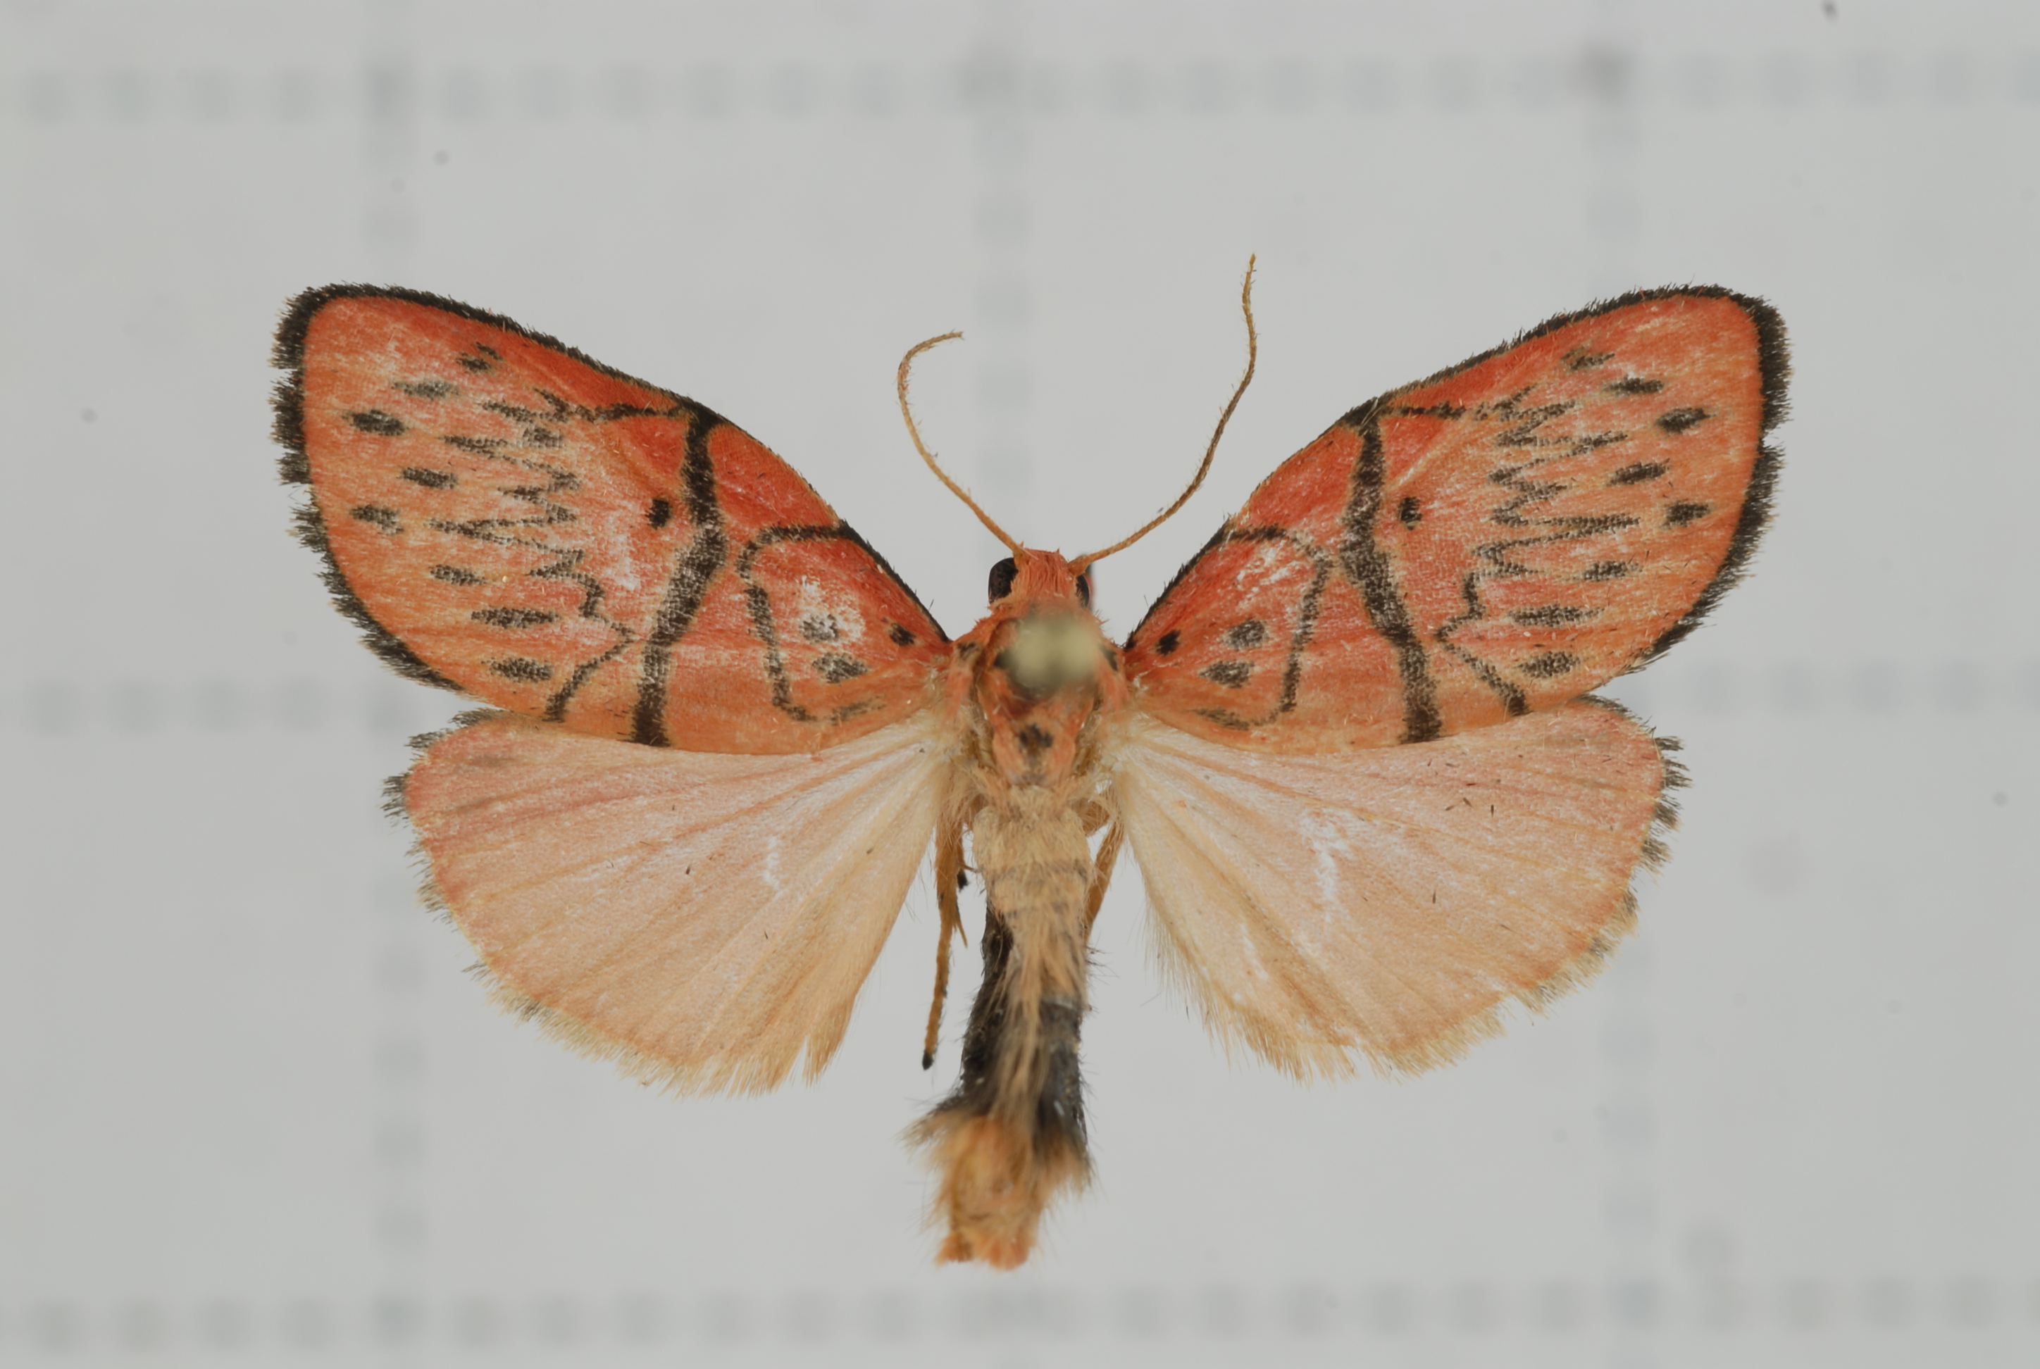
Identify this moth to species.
Aberrasine lichenshihi
